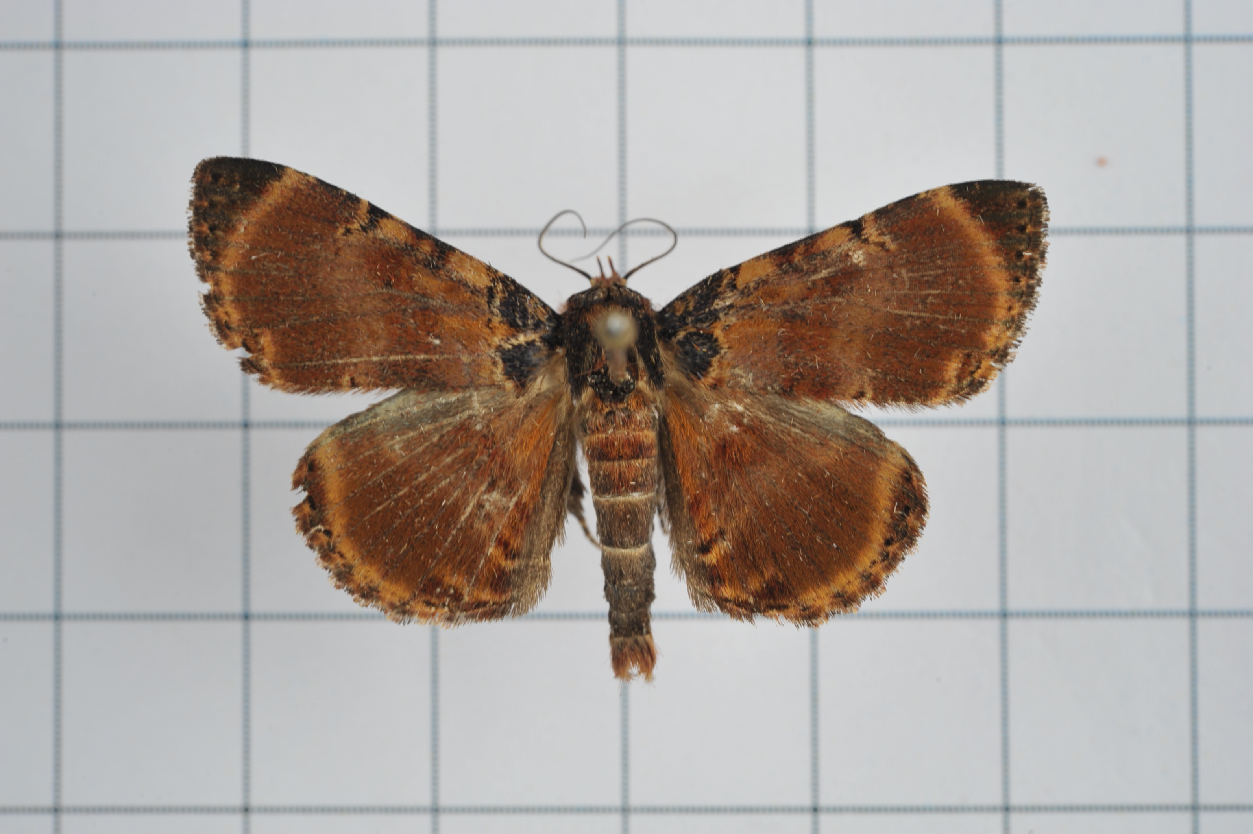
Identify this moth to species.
Diomea lignicolora
